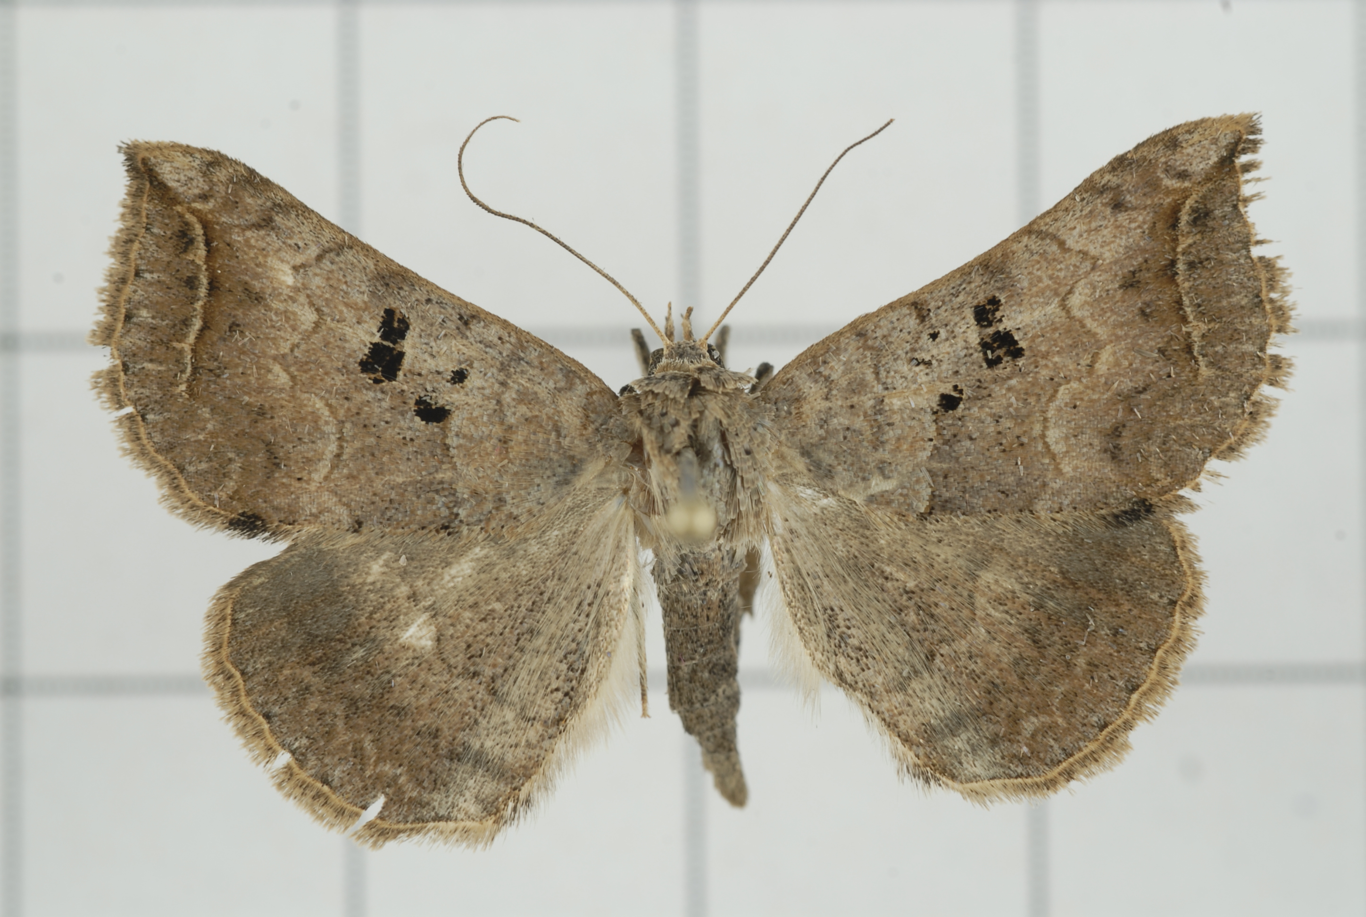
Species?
Blasticorhinus rivulosa
